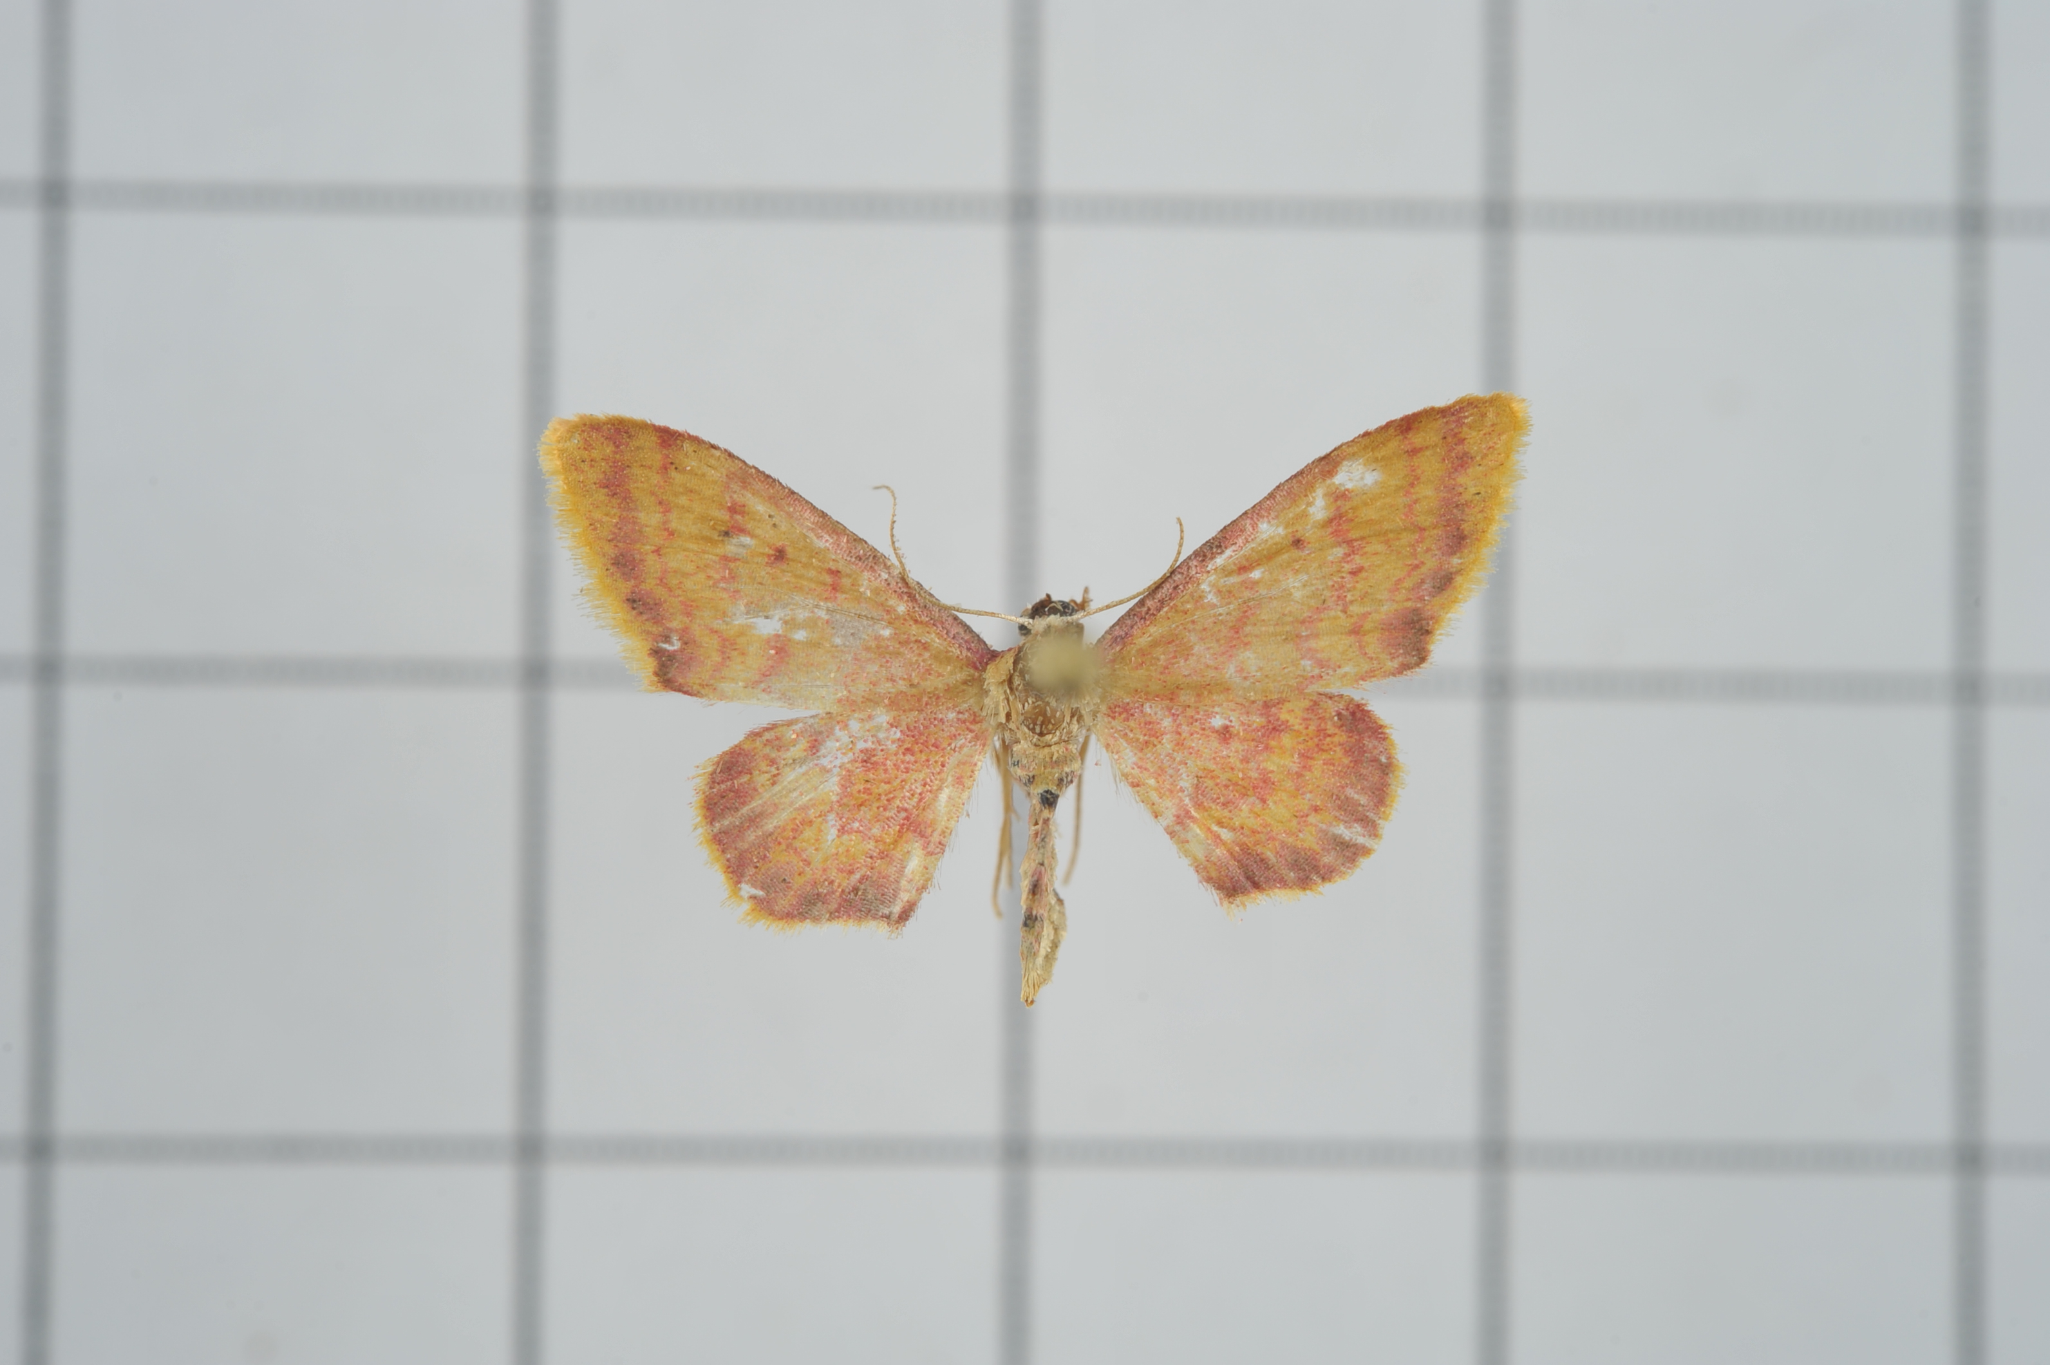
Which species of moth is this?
Idaea sinicata
